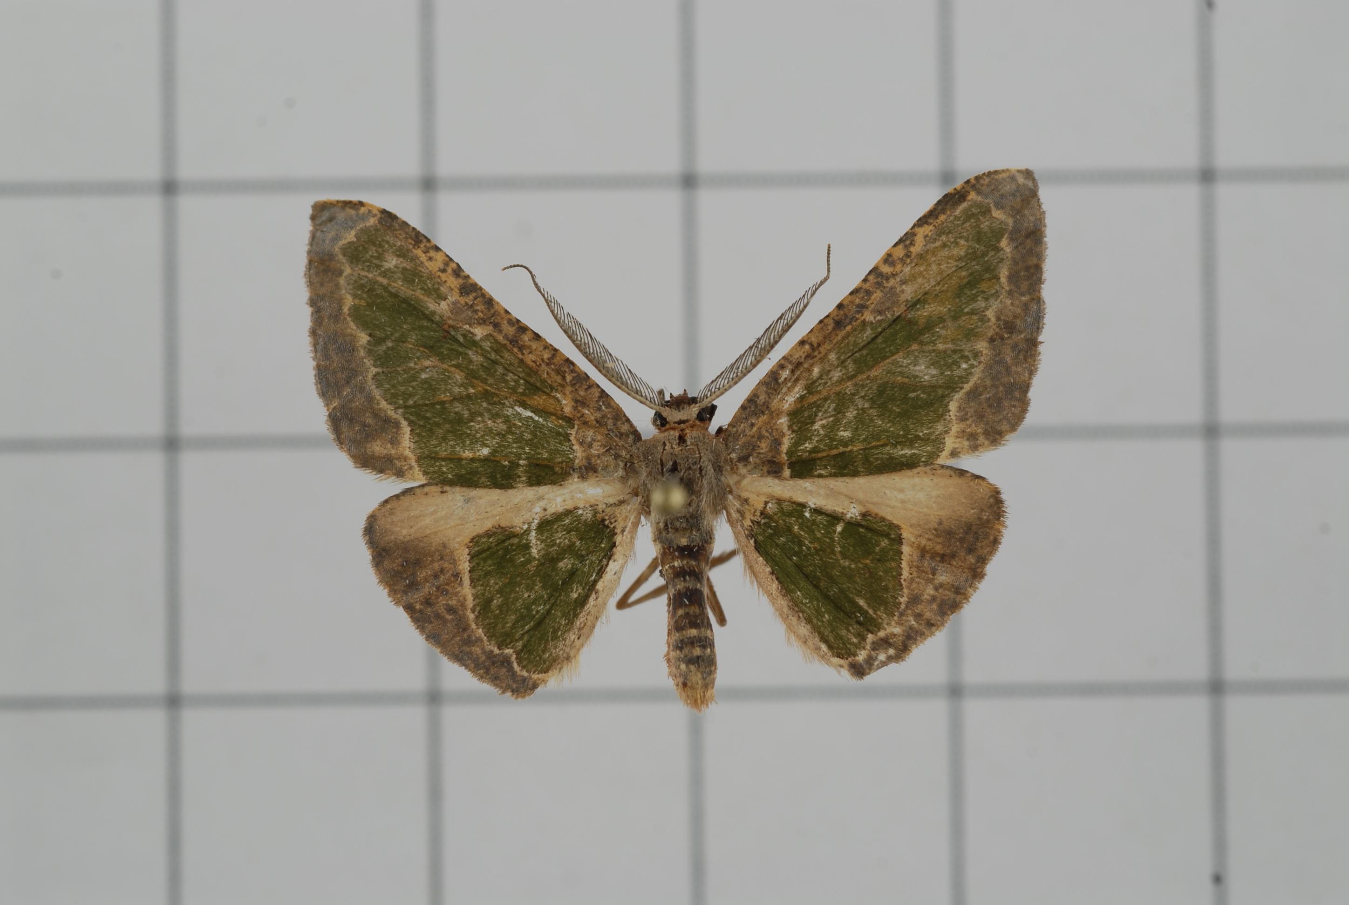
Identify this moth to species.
Celenna festivaria formosensis
